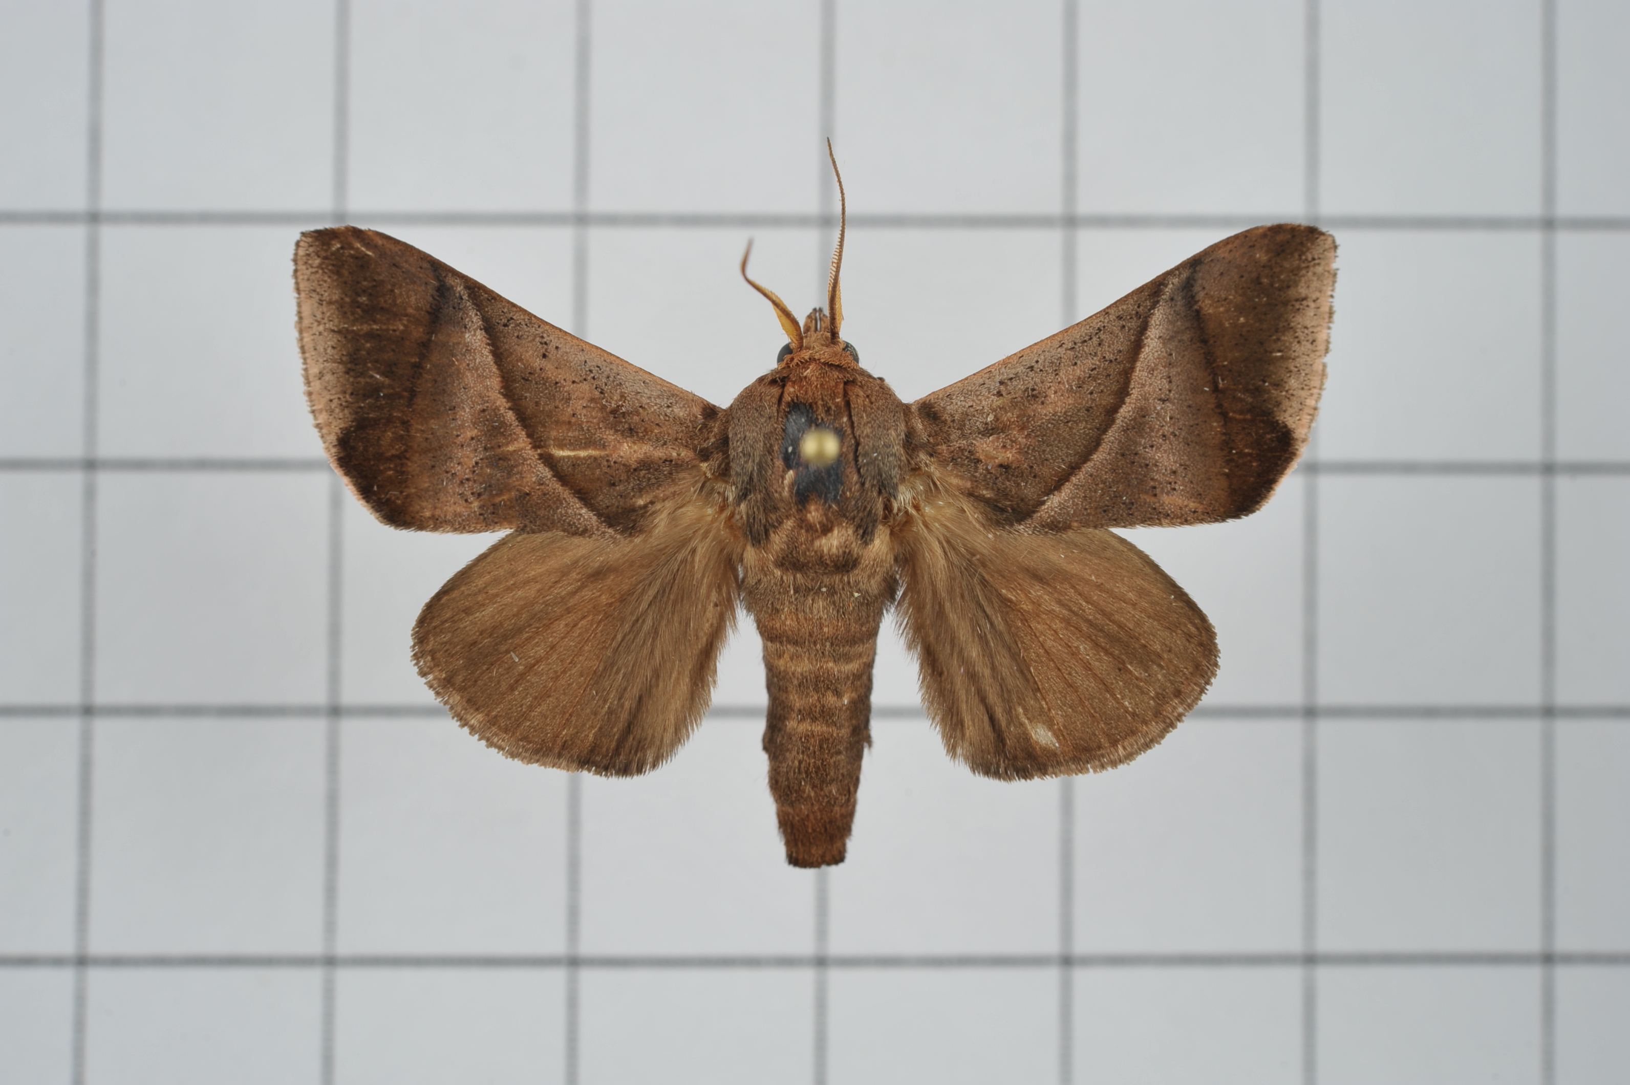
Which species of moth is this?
Setora postornata
